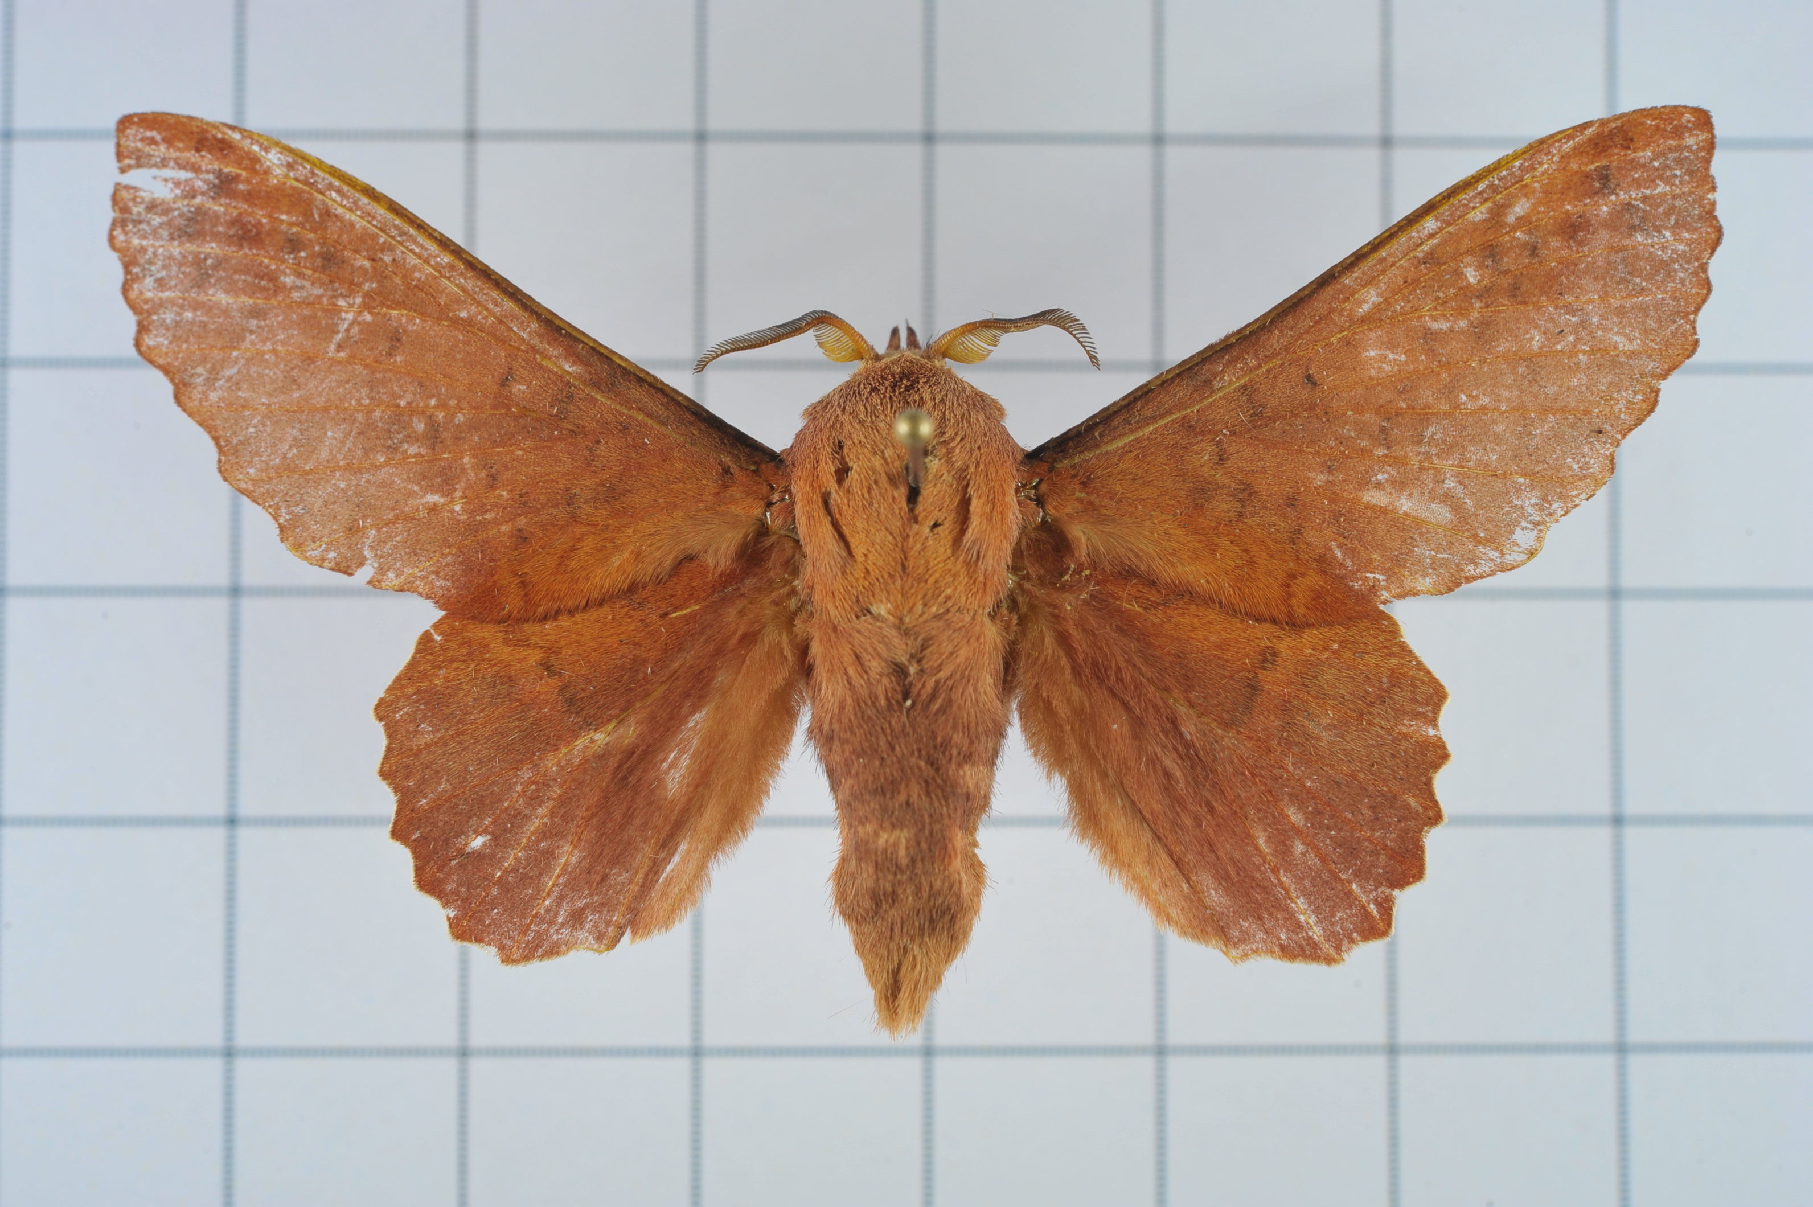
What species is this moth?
Gastropacha horishana horishana
